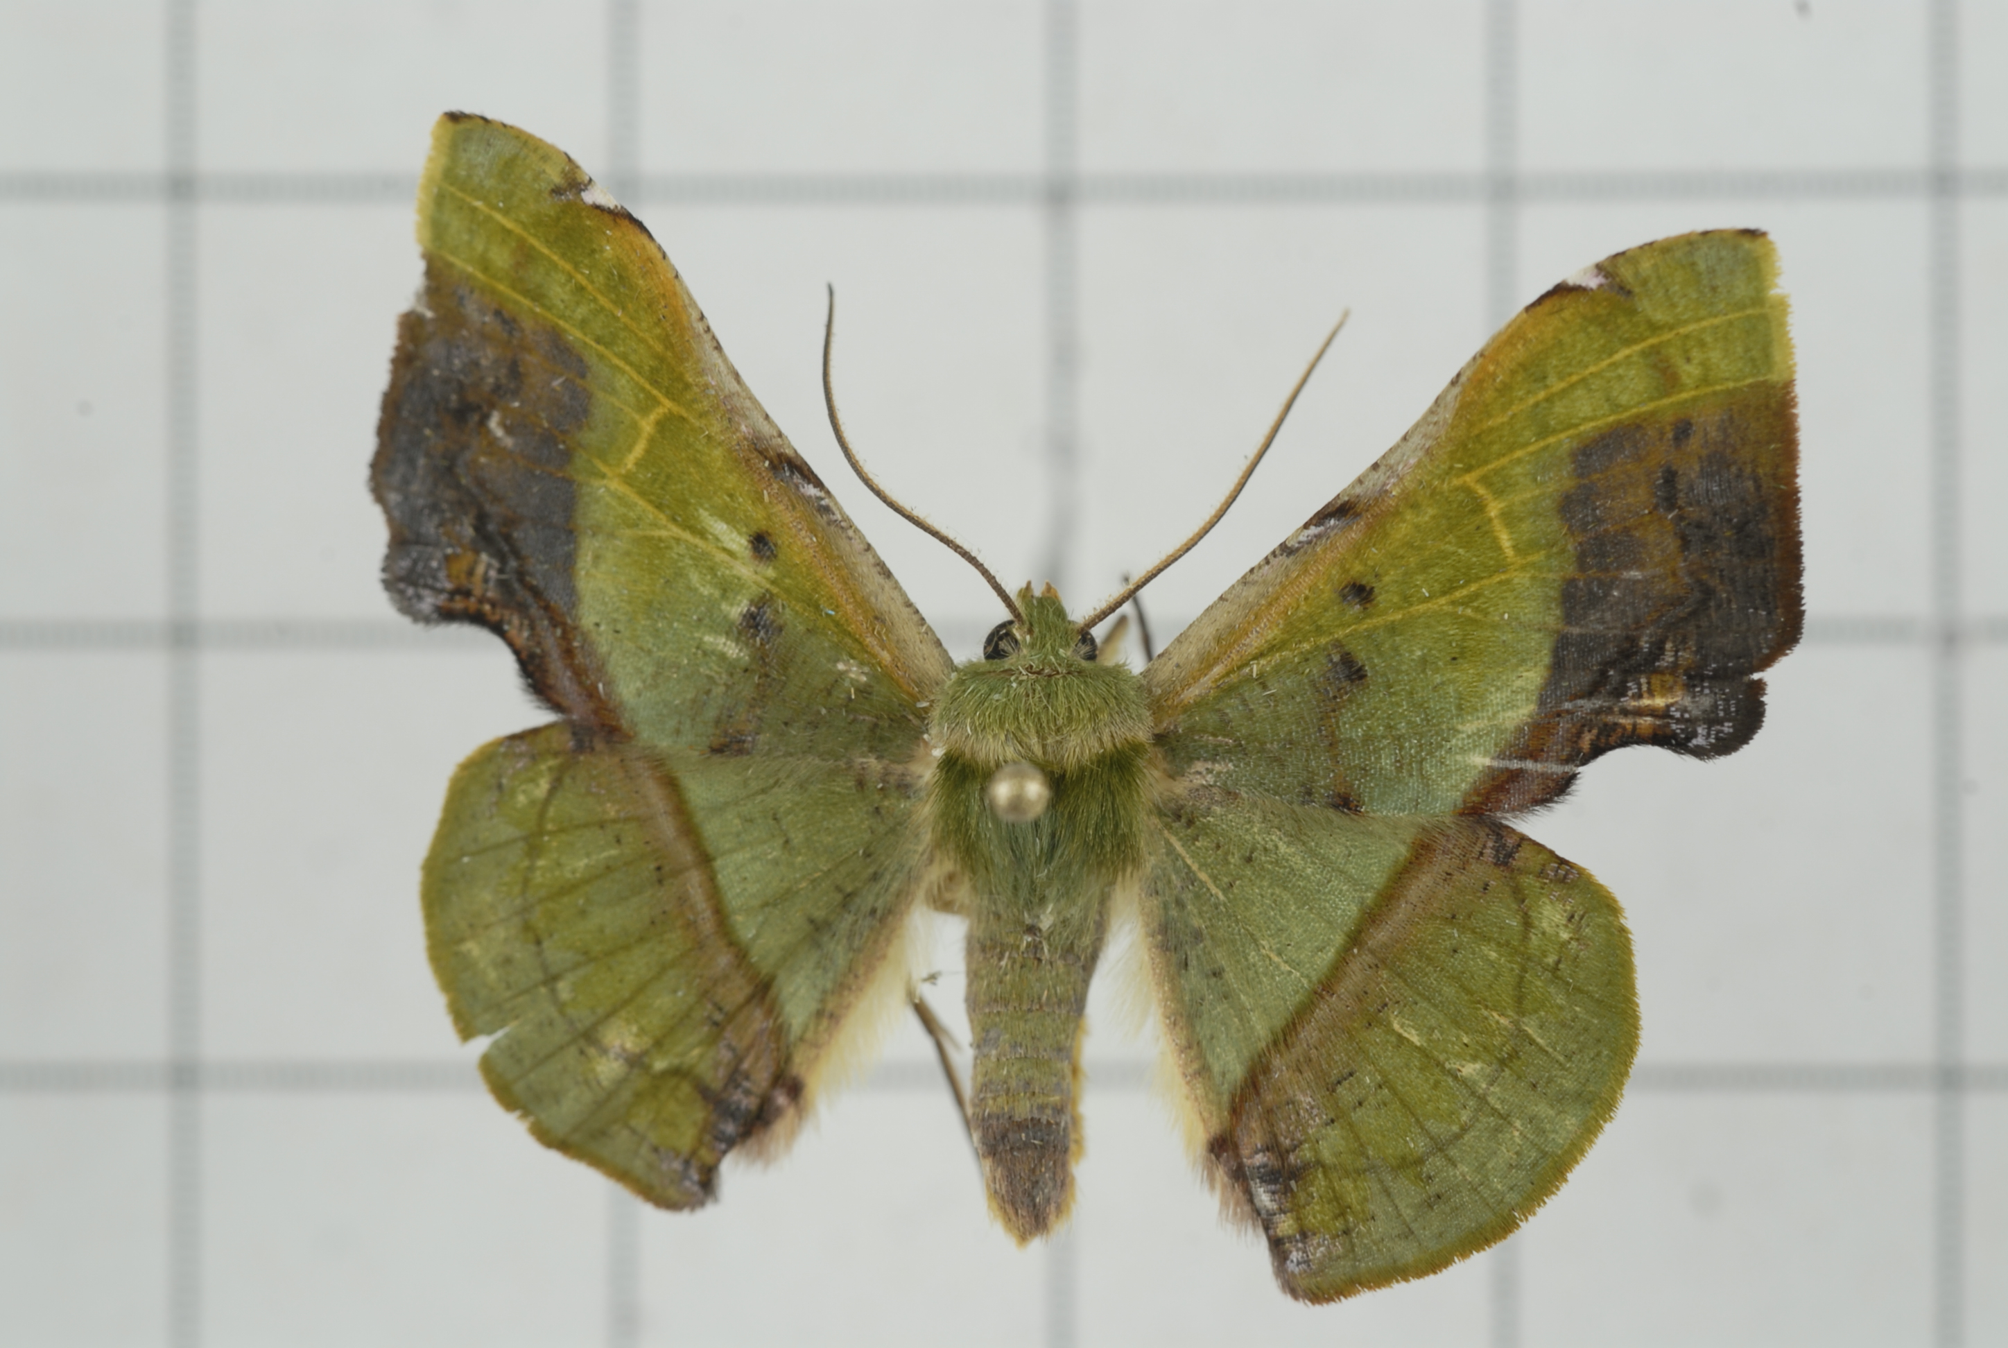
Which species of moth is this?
Fascellina plagiata
